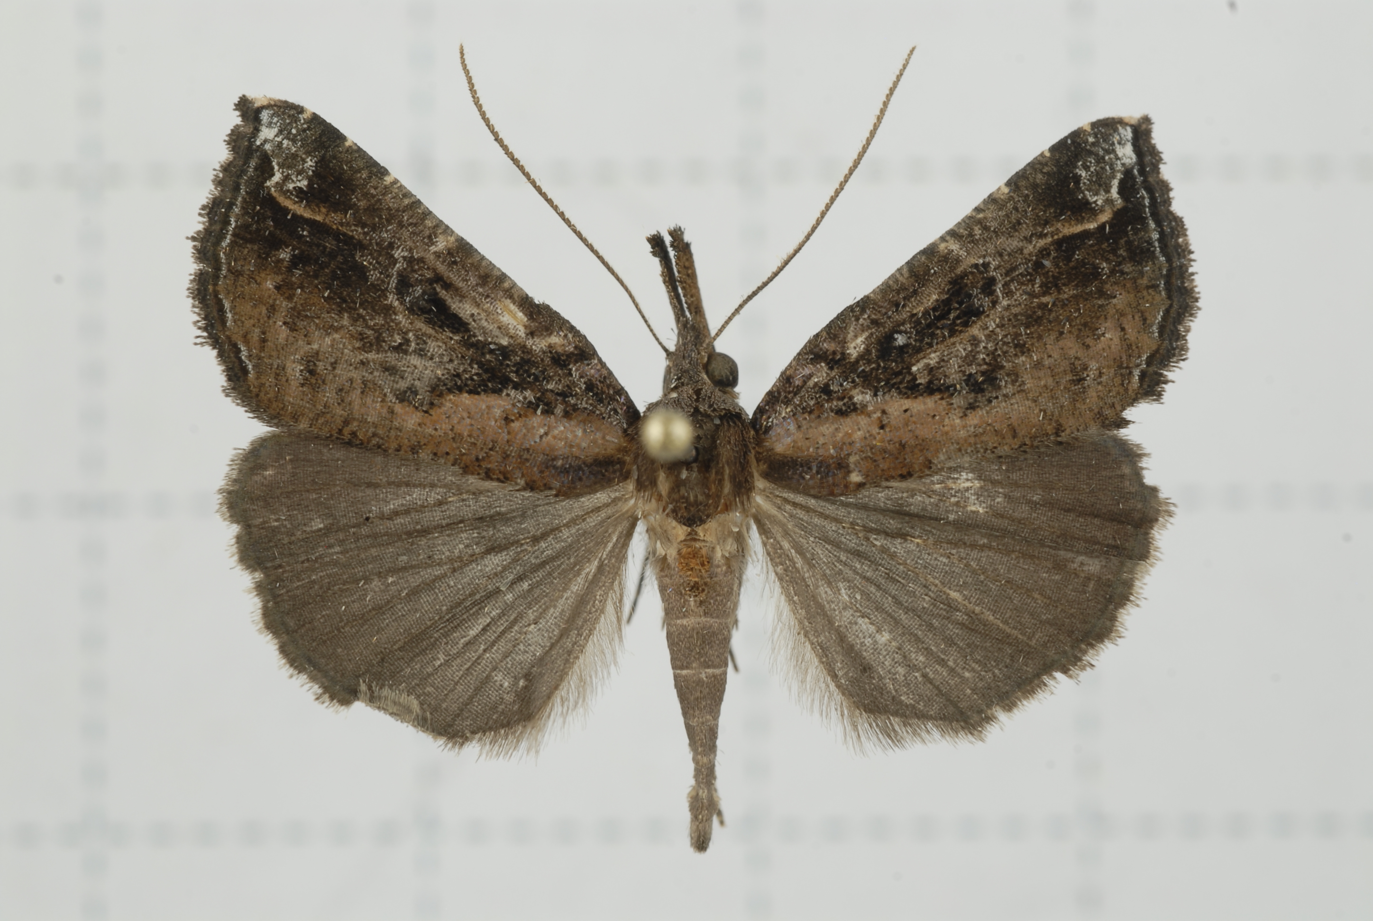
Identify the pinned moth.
Hypena kanshireiensis
